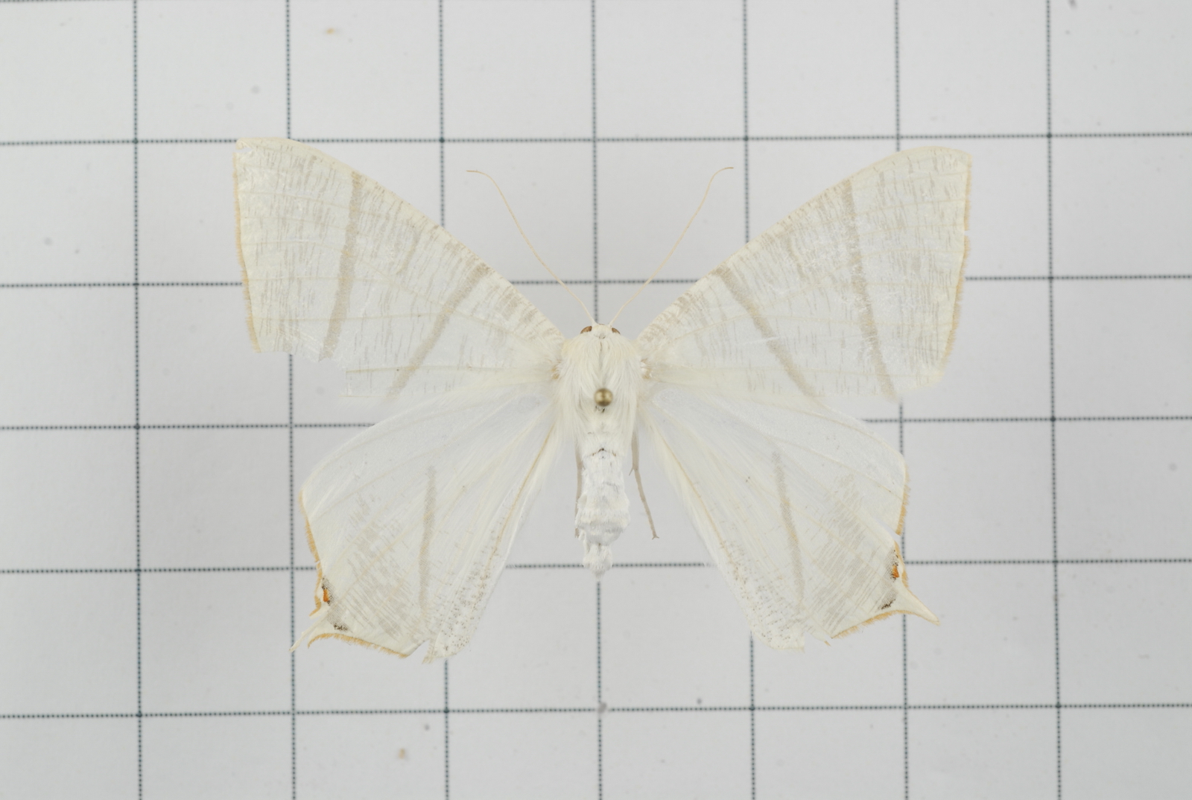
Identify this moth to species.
Ourapteryx pallidula
